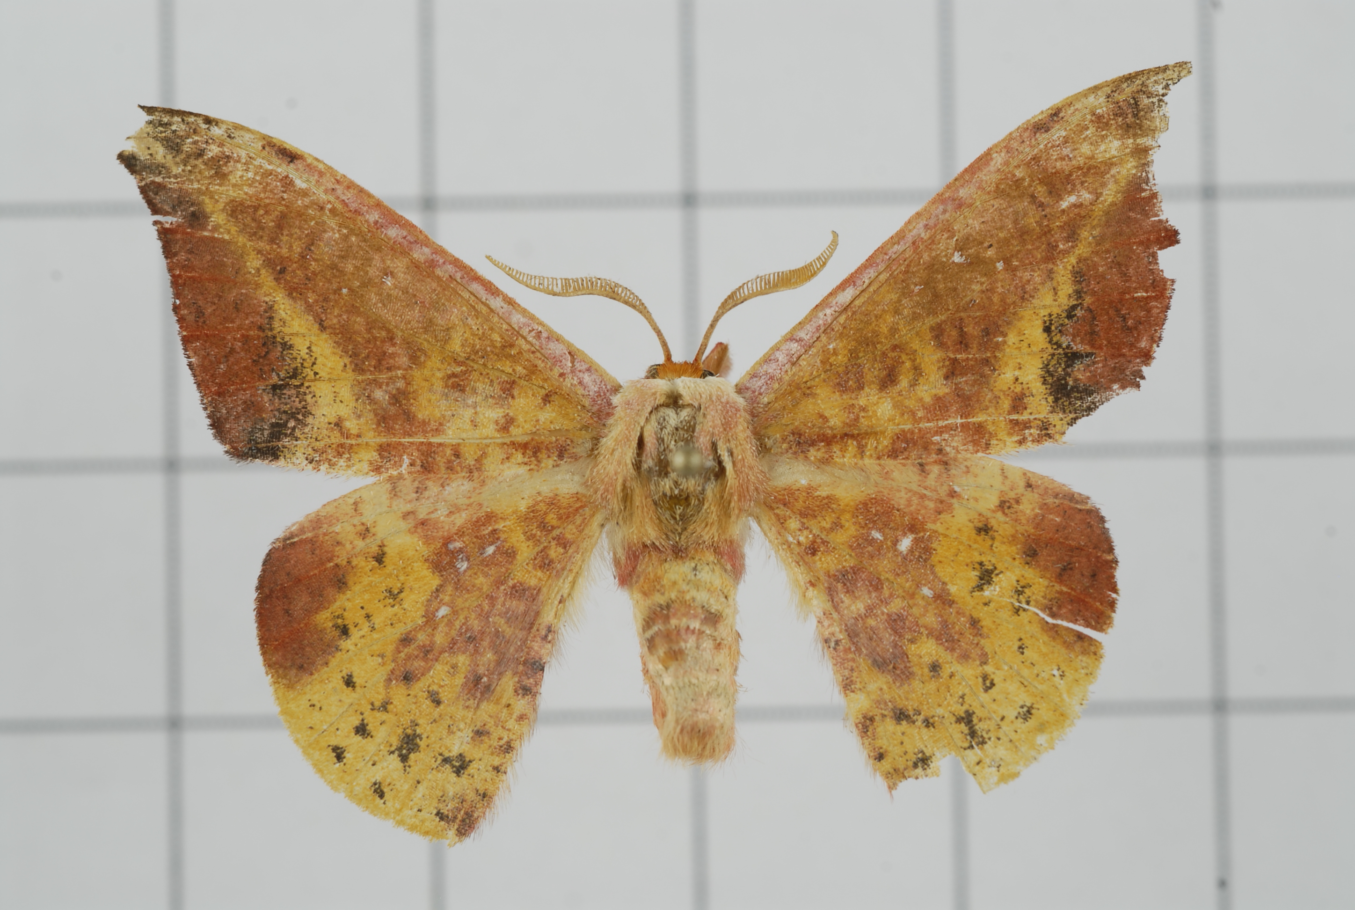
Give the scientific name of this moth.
Oreta fuscopurpurea
